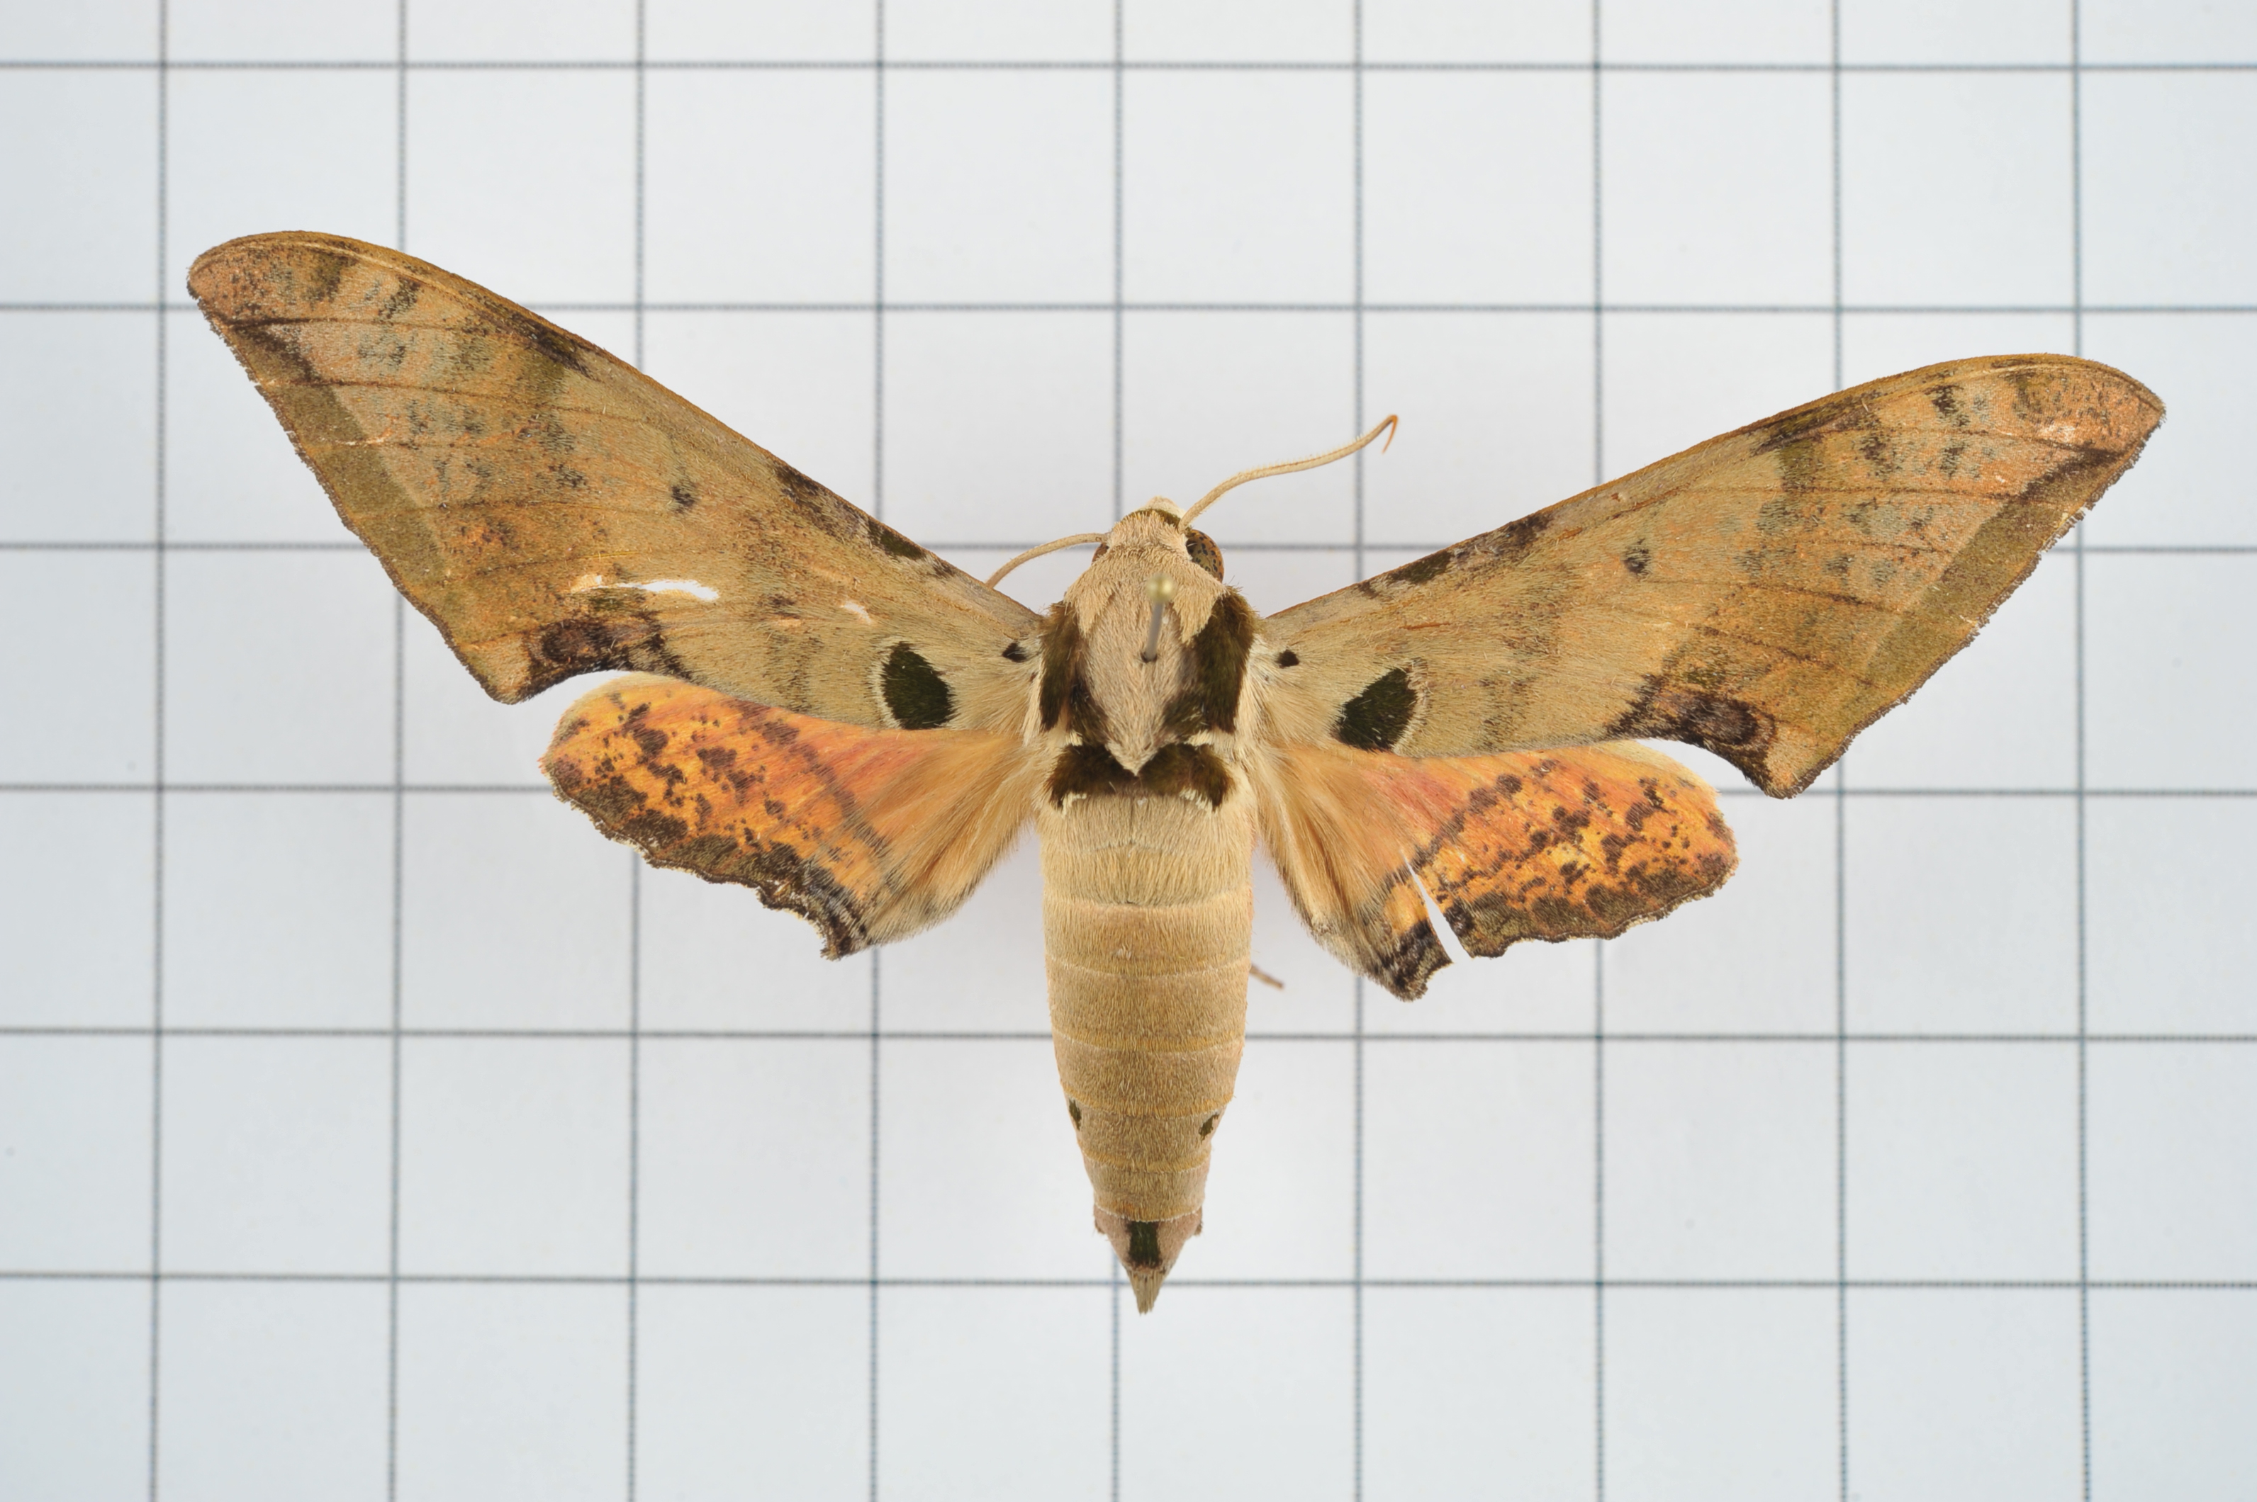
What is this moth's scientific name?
Ambulyx ochracea ochracea
